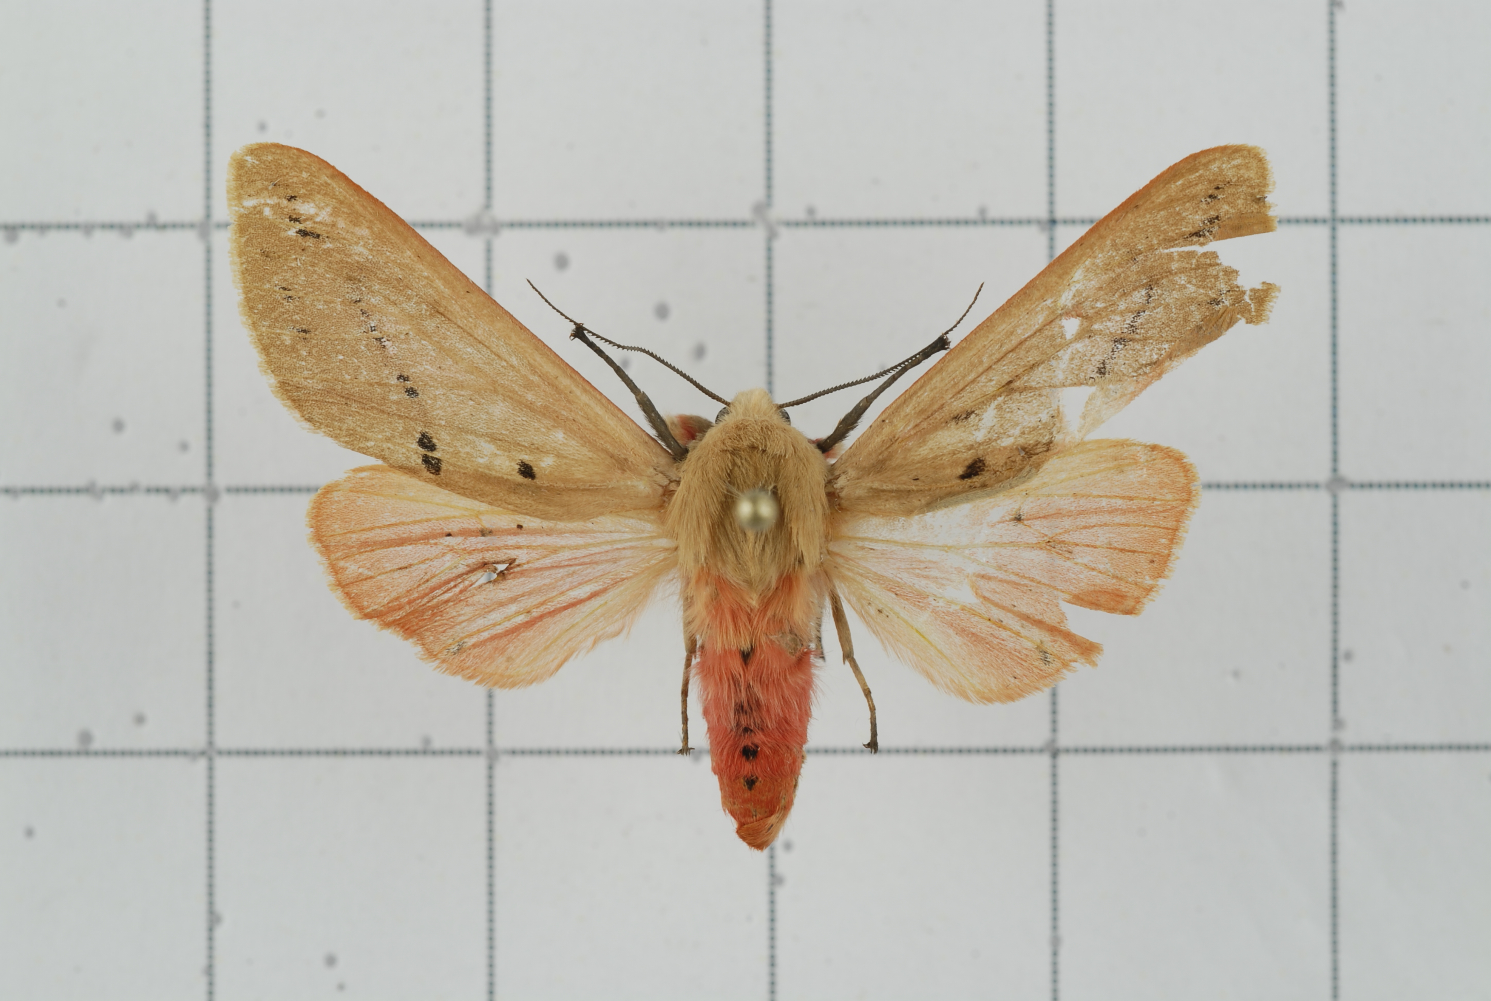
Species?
Spilarctia wilemani
